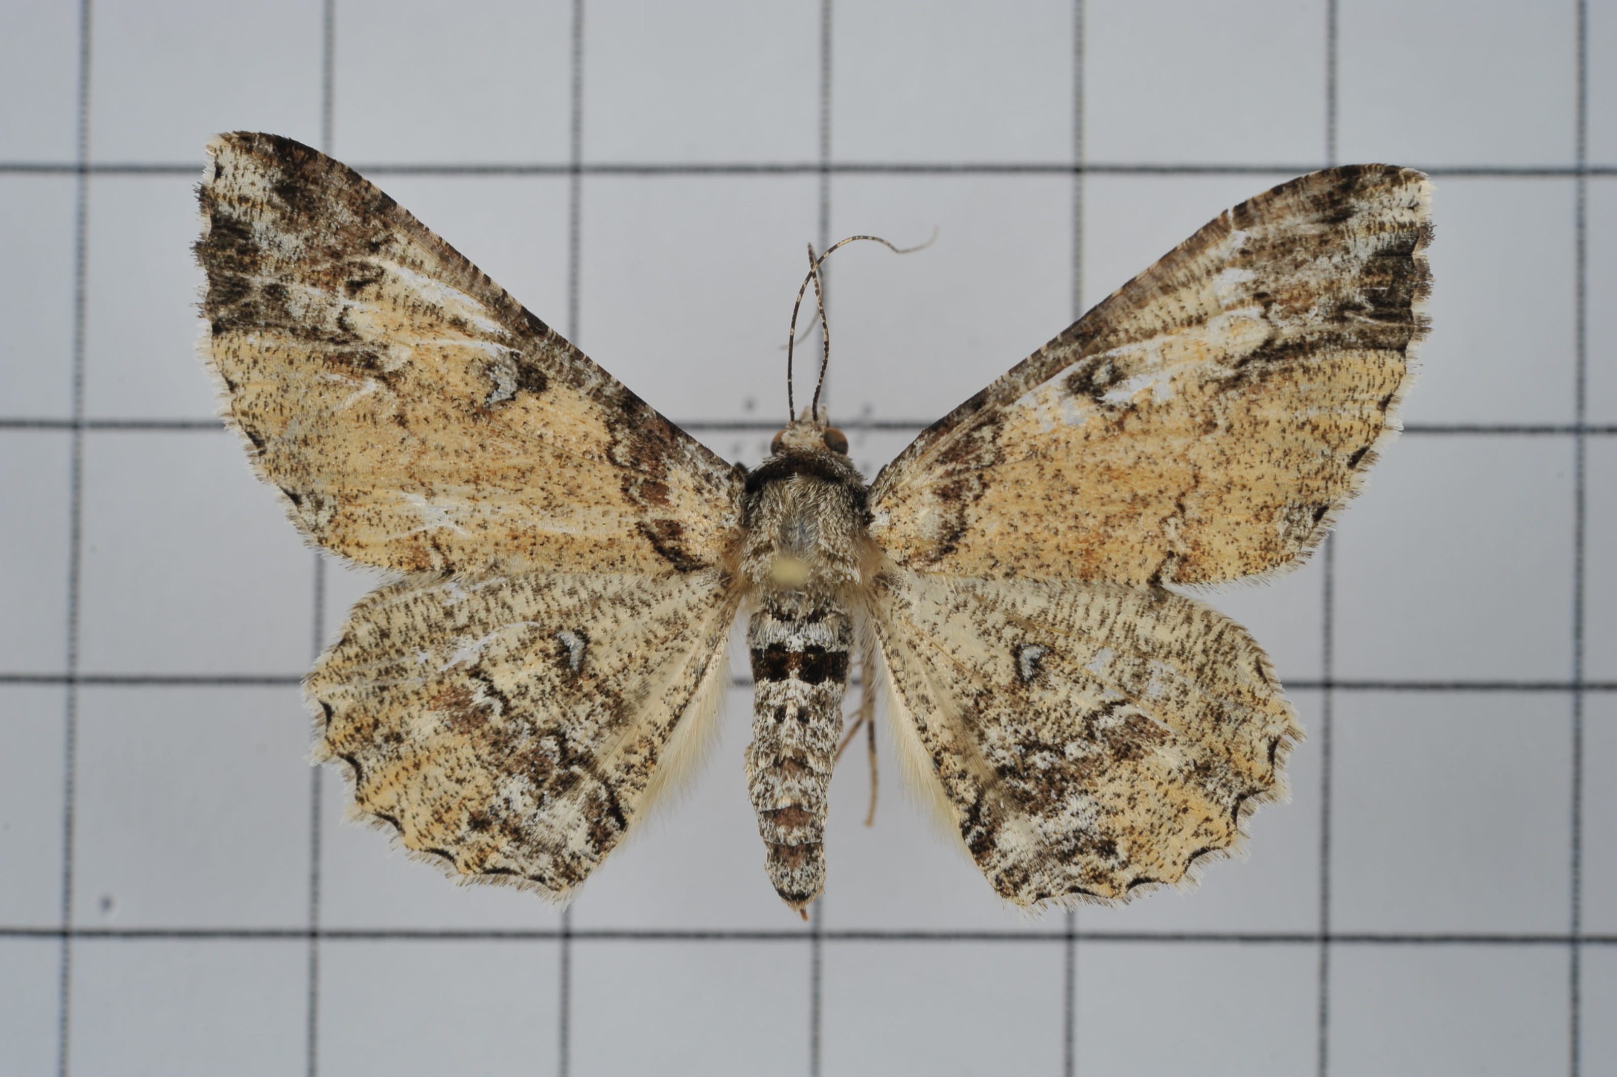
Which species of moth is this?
Cleora fraterna
